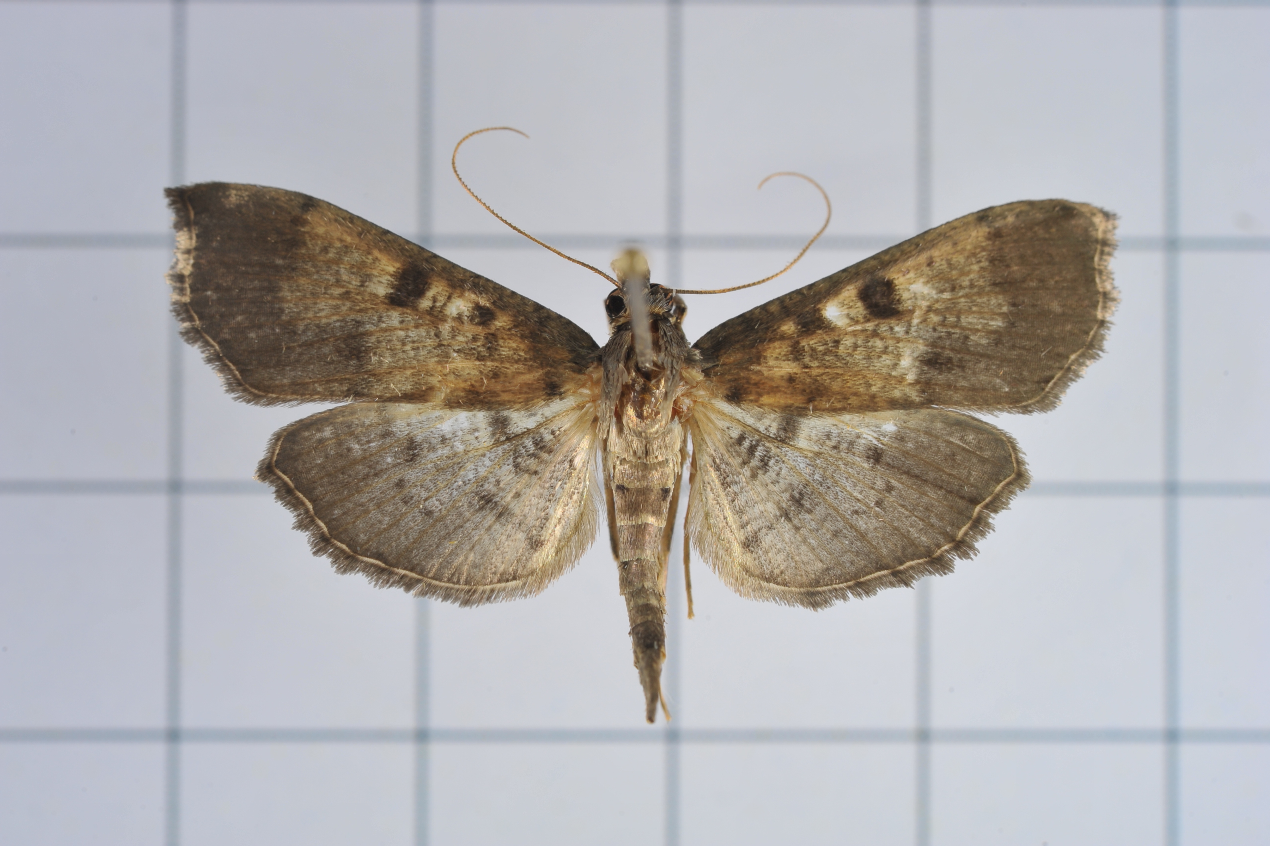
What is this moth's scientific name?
Ceratarcha umbrosa
